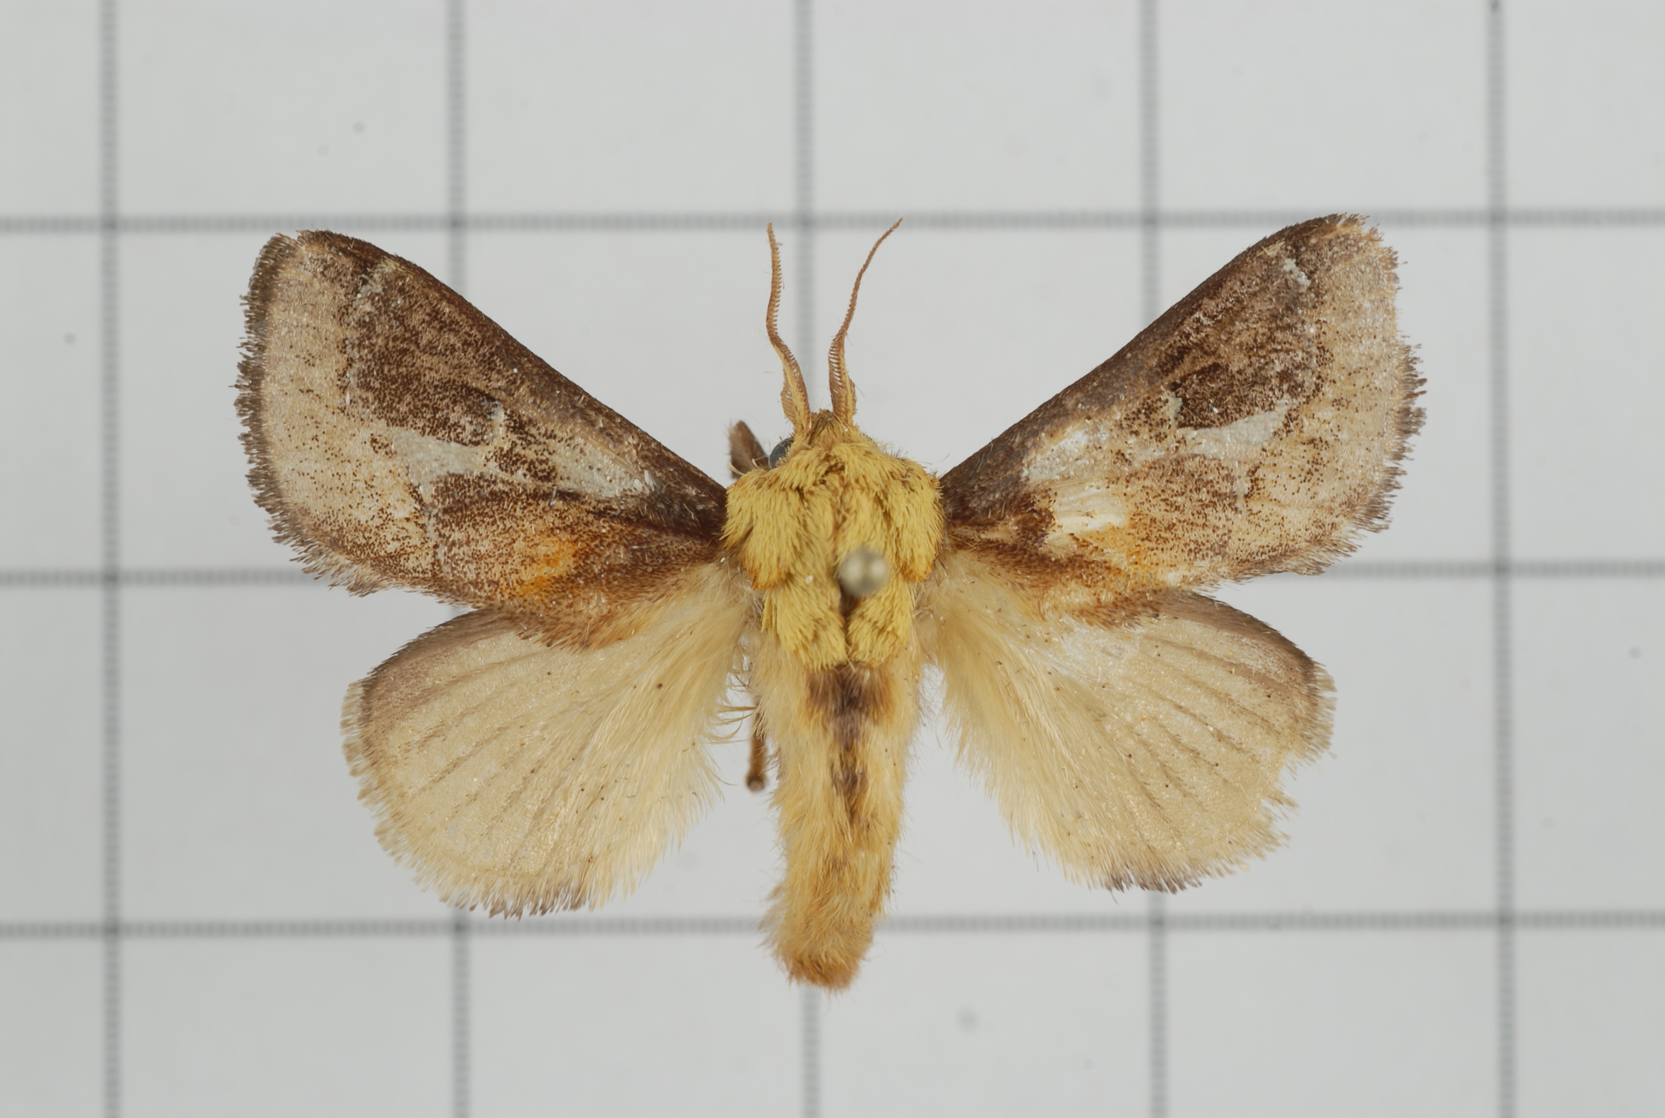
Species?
Miresa fulgida
